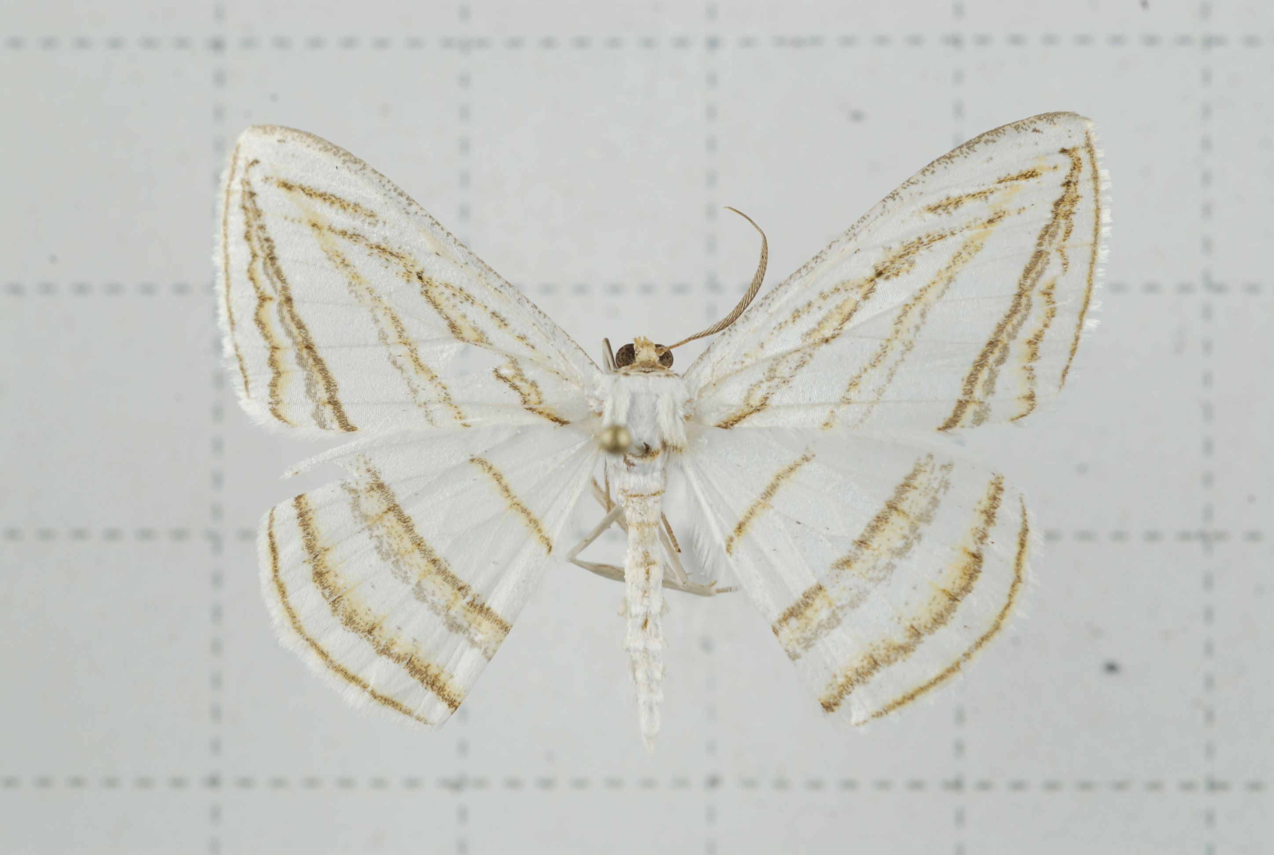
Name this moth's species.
Orthocabera sericea sericea
